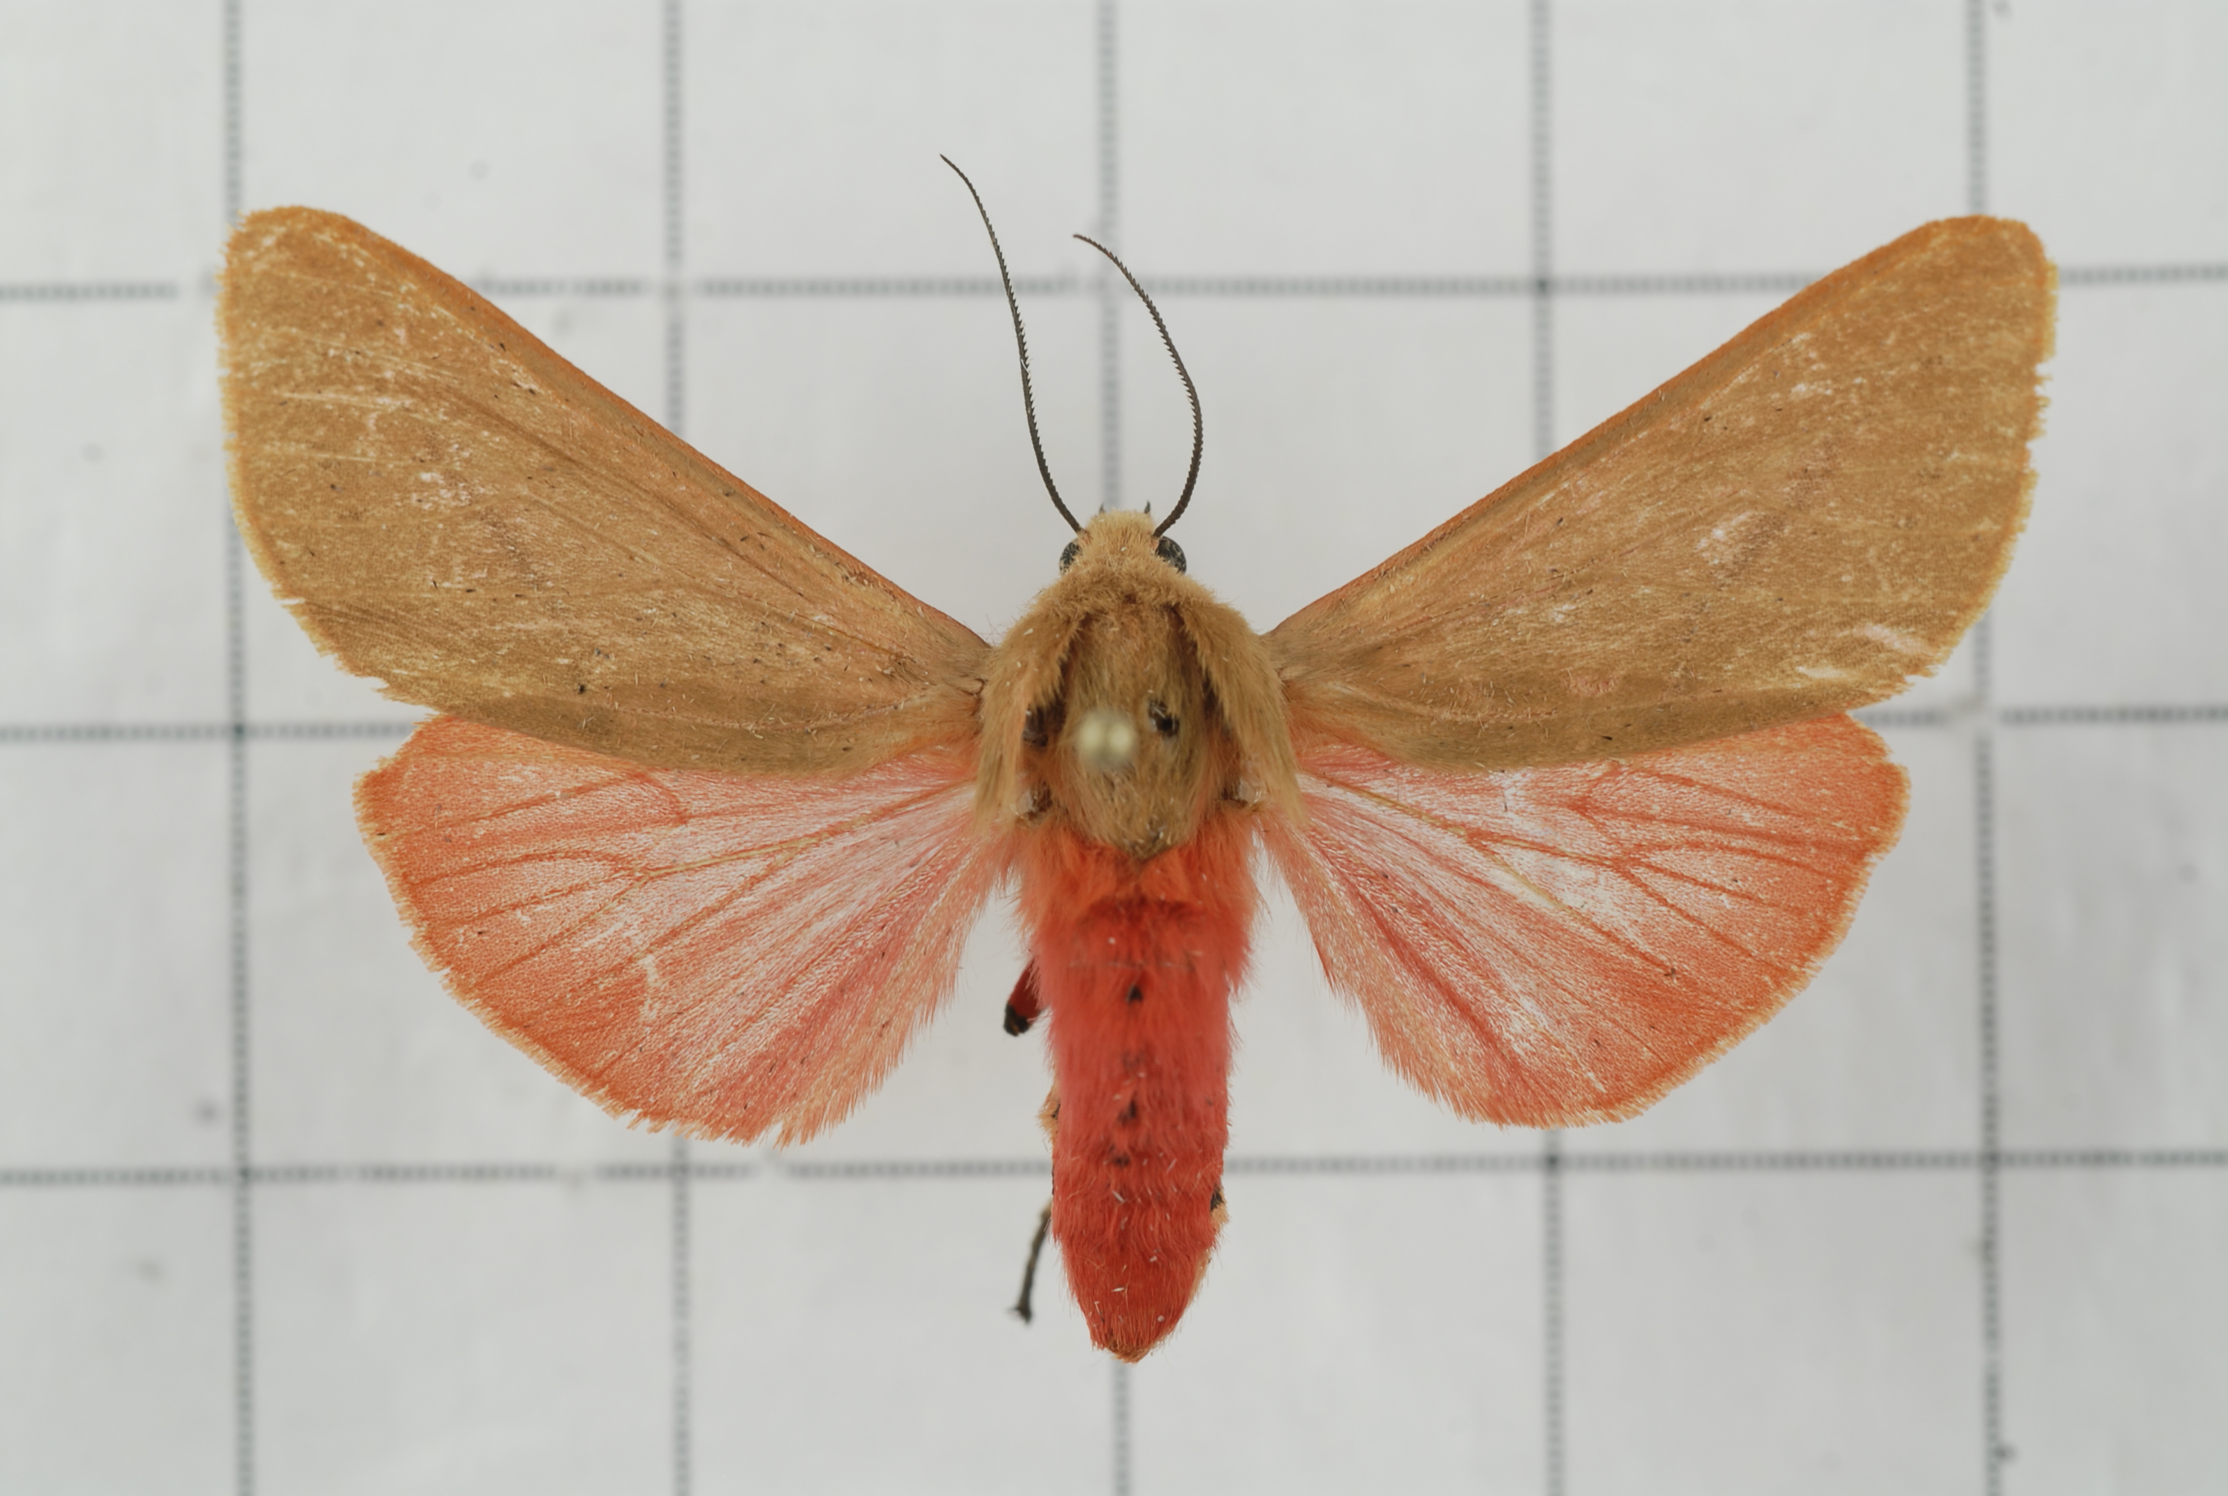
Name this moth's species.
Spilarctia wilemani
